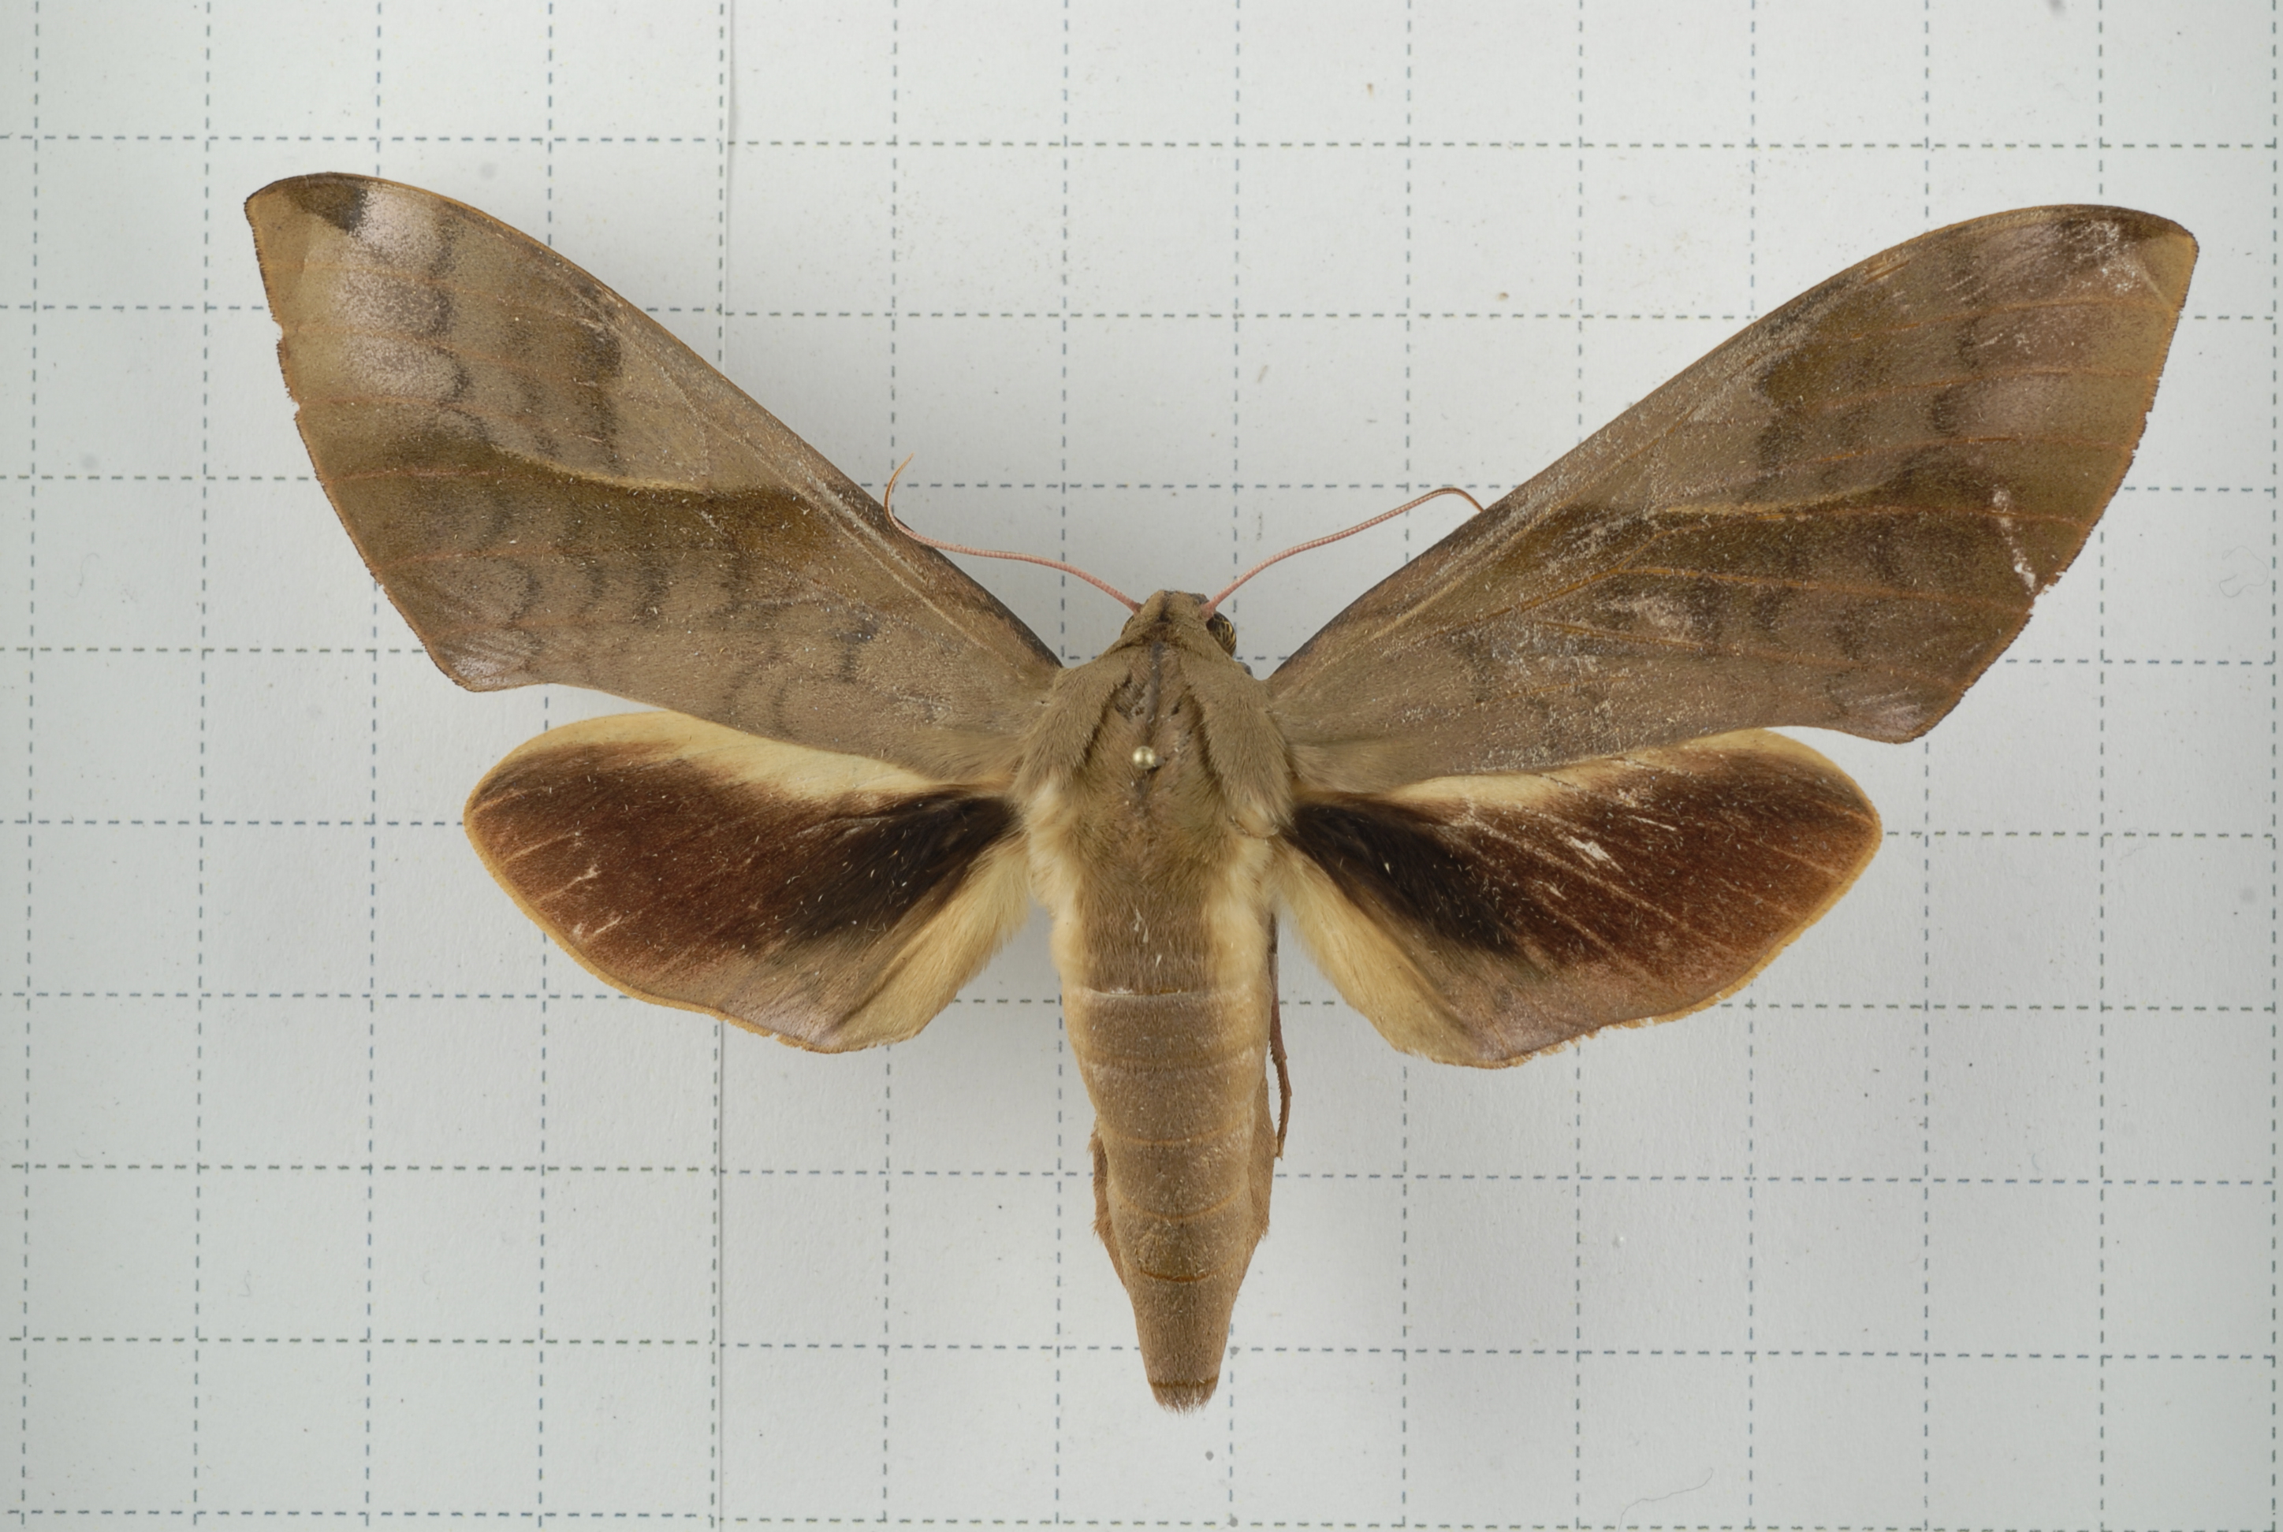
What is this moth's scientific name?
Clanis bilineata formosana
